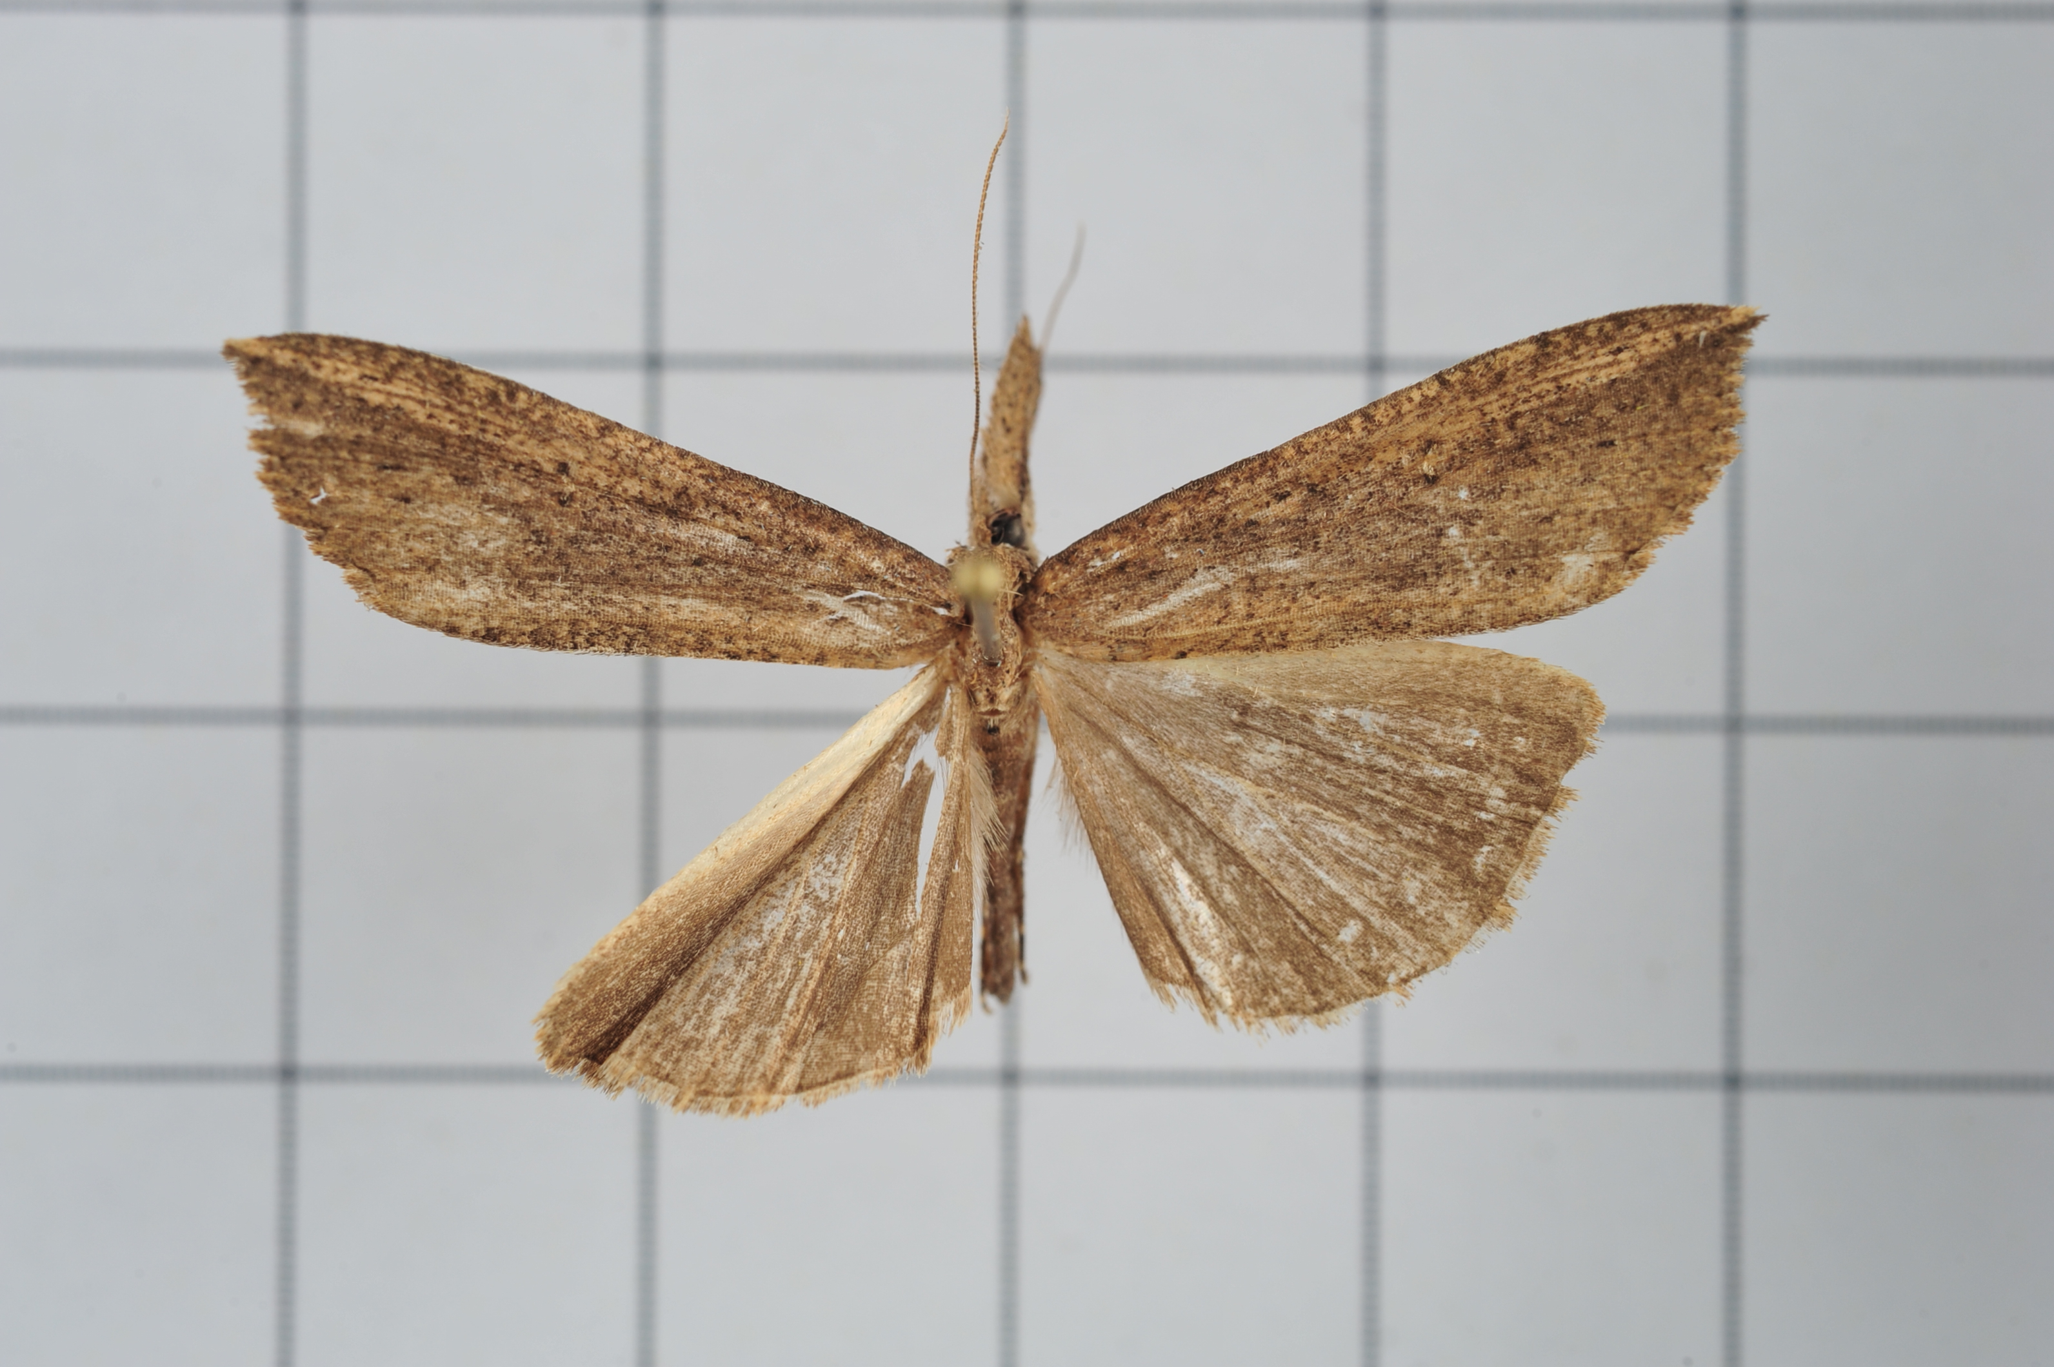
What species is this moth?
Hypena longipennis
